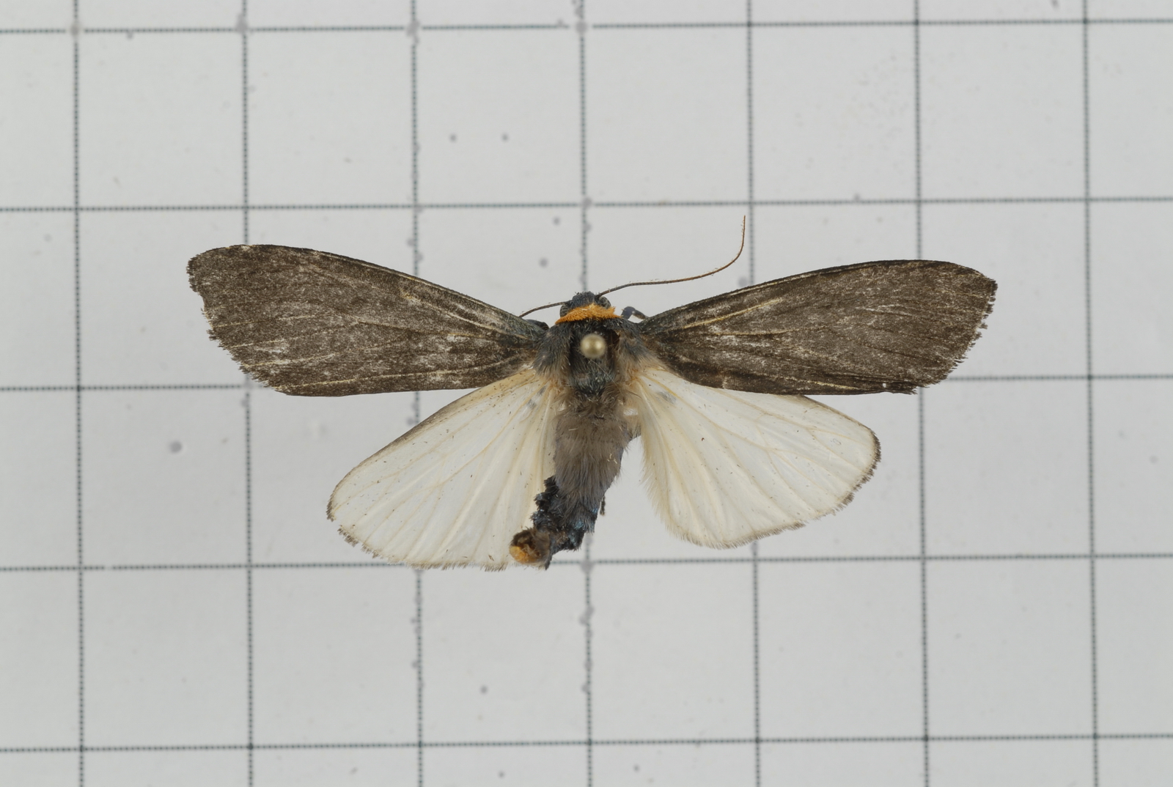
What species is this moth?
Paraona staudingeri formosana
